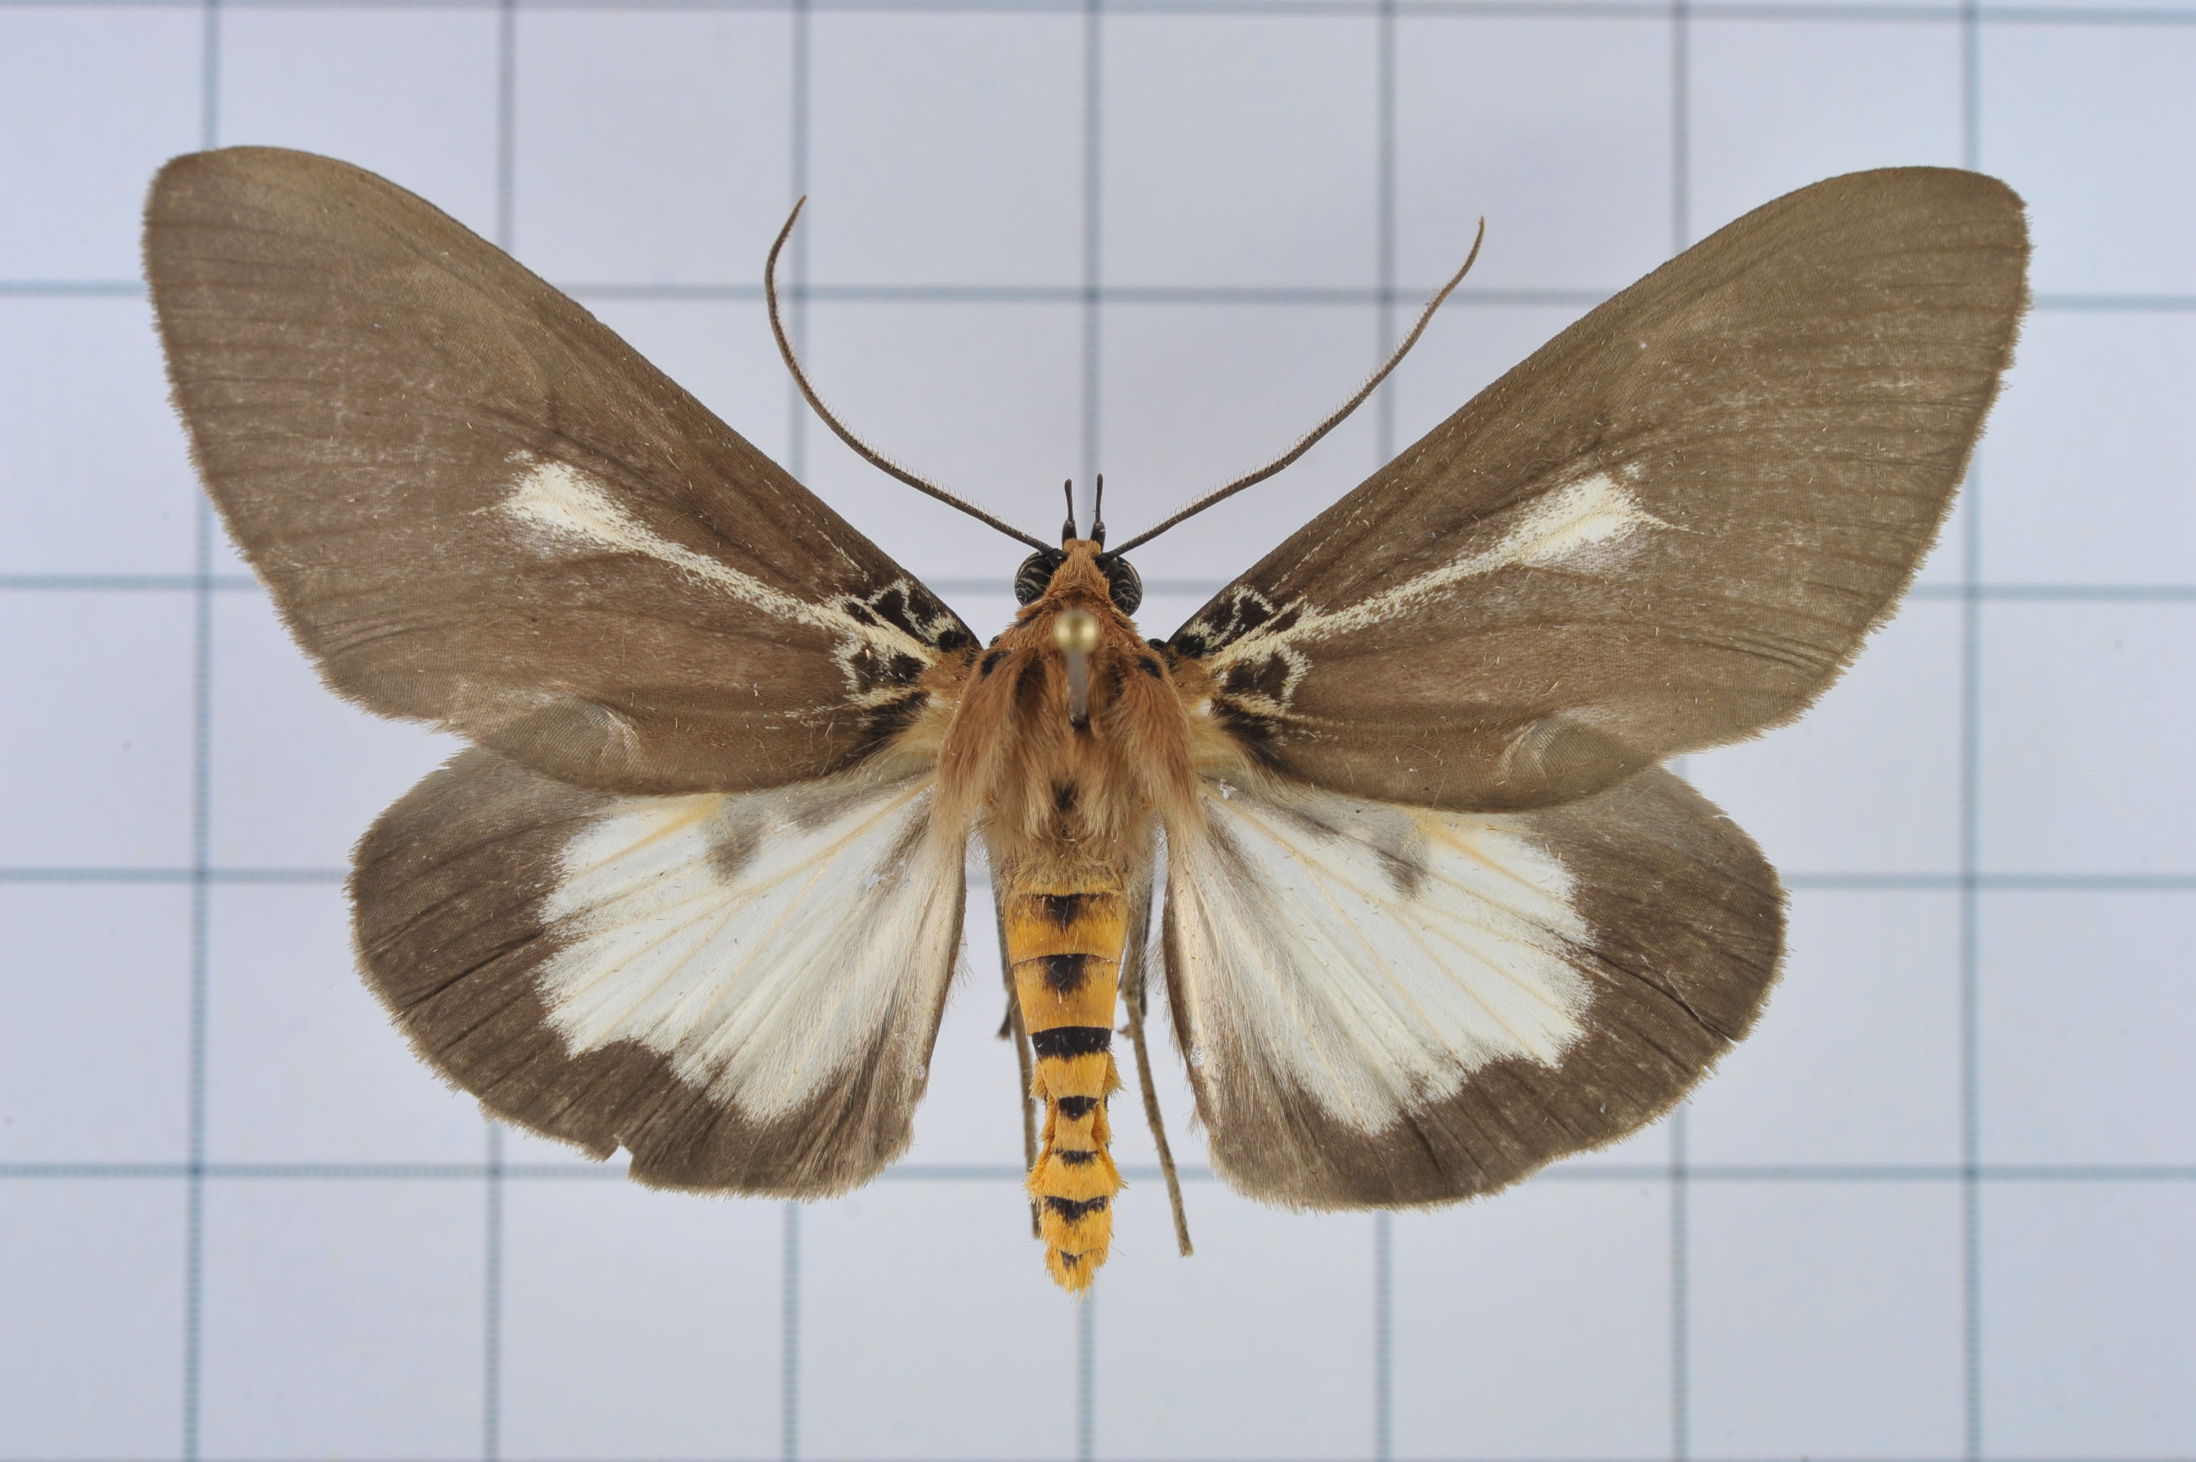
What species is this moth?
Asota heliconia zebrina
